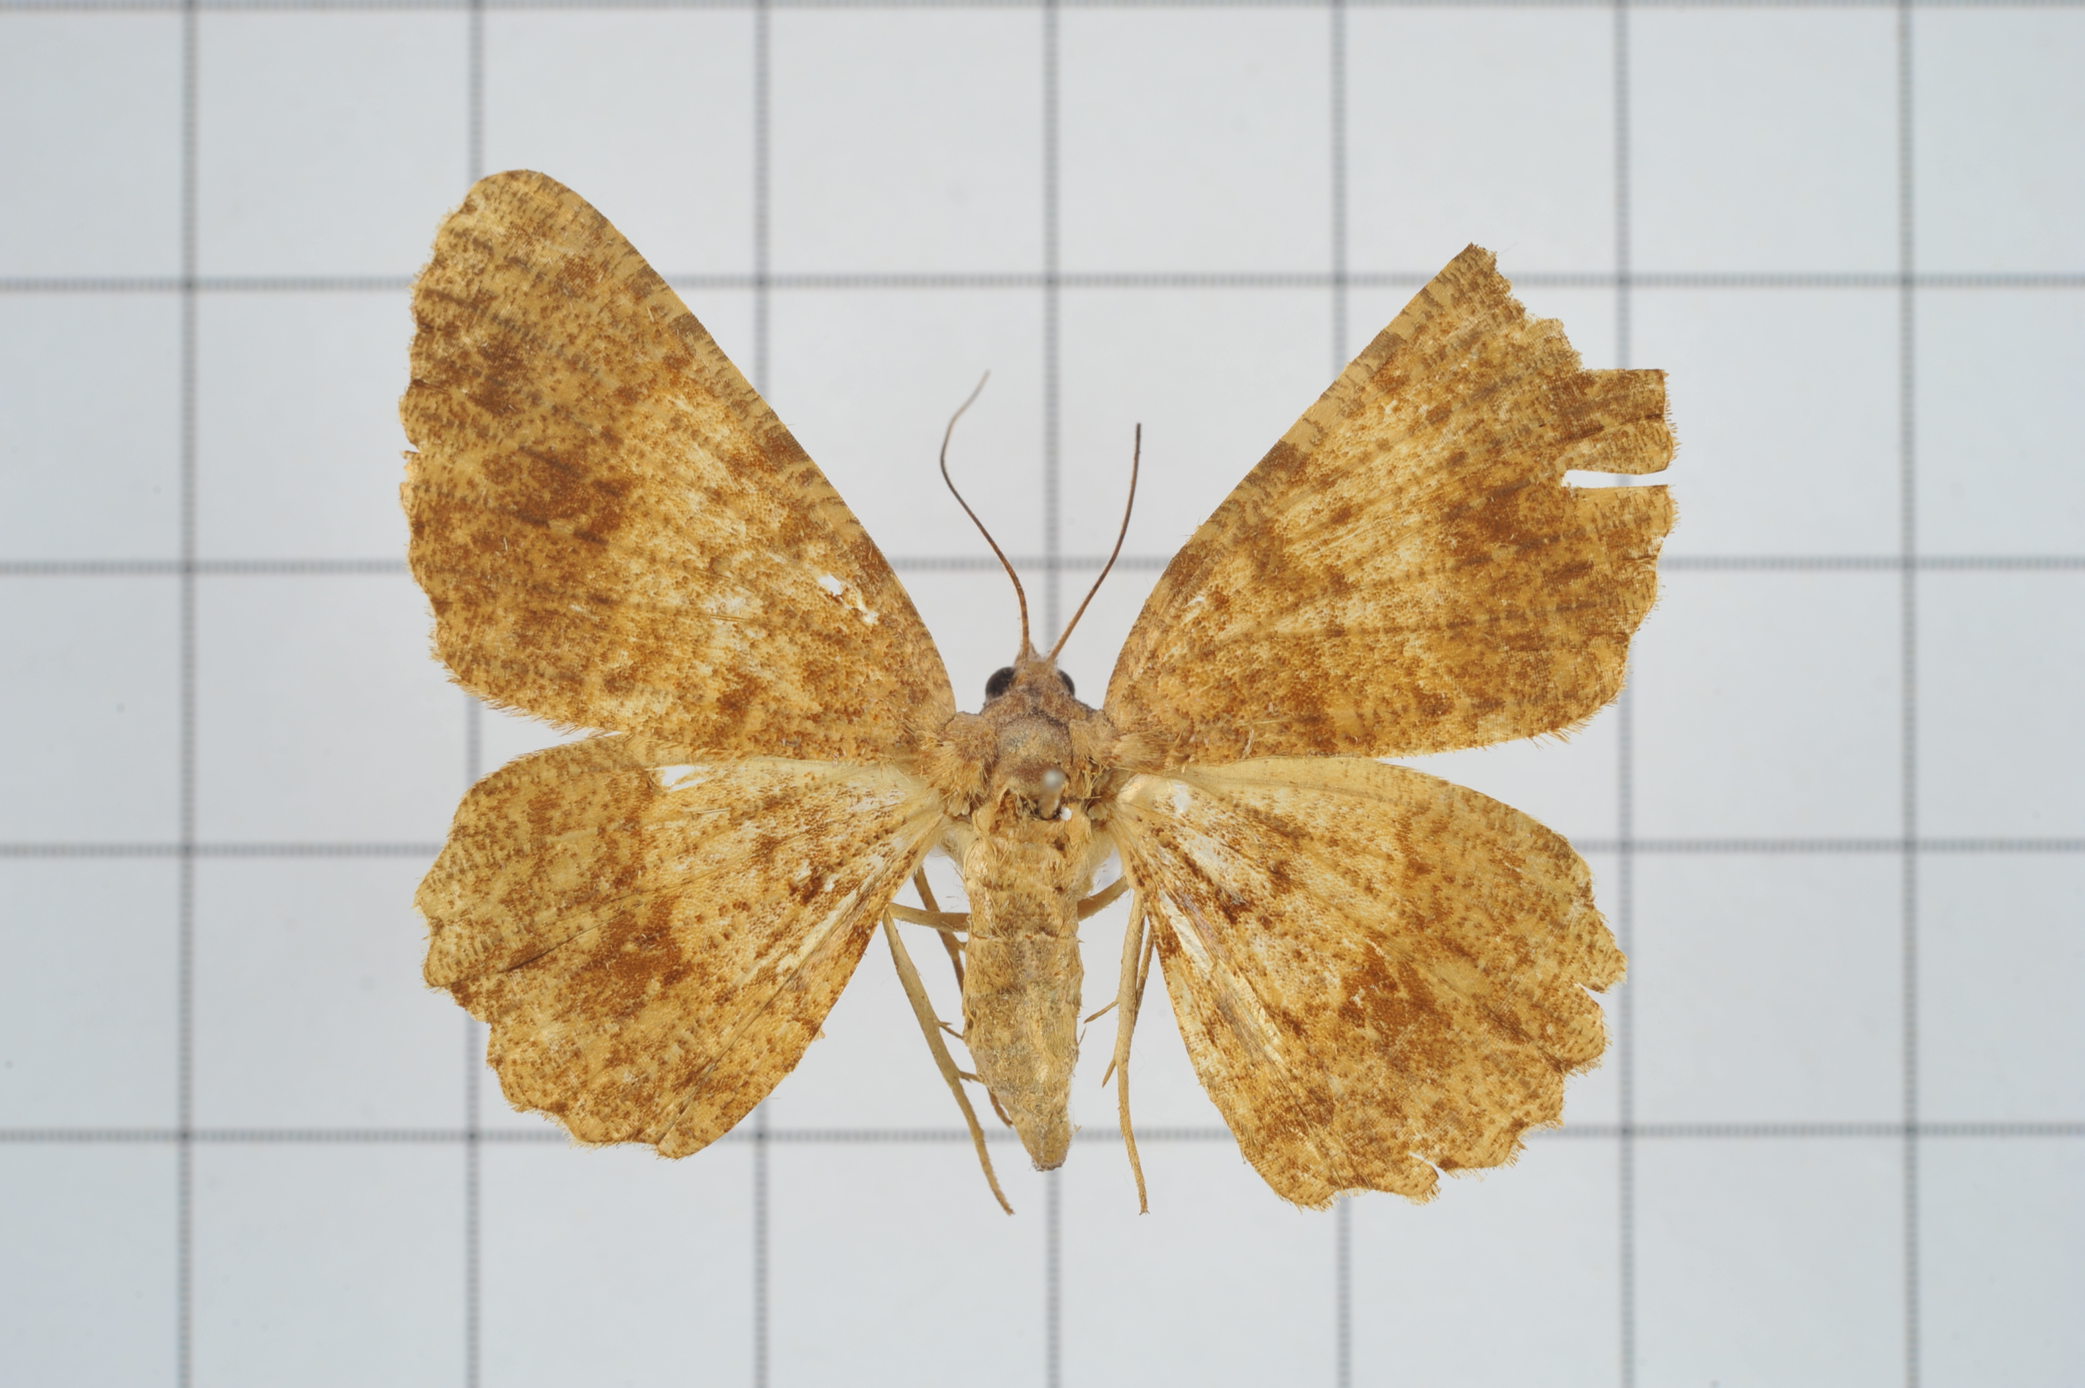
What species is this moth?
Racotis boarmiaria
